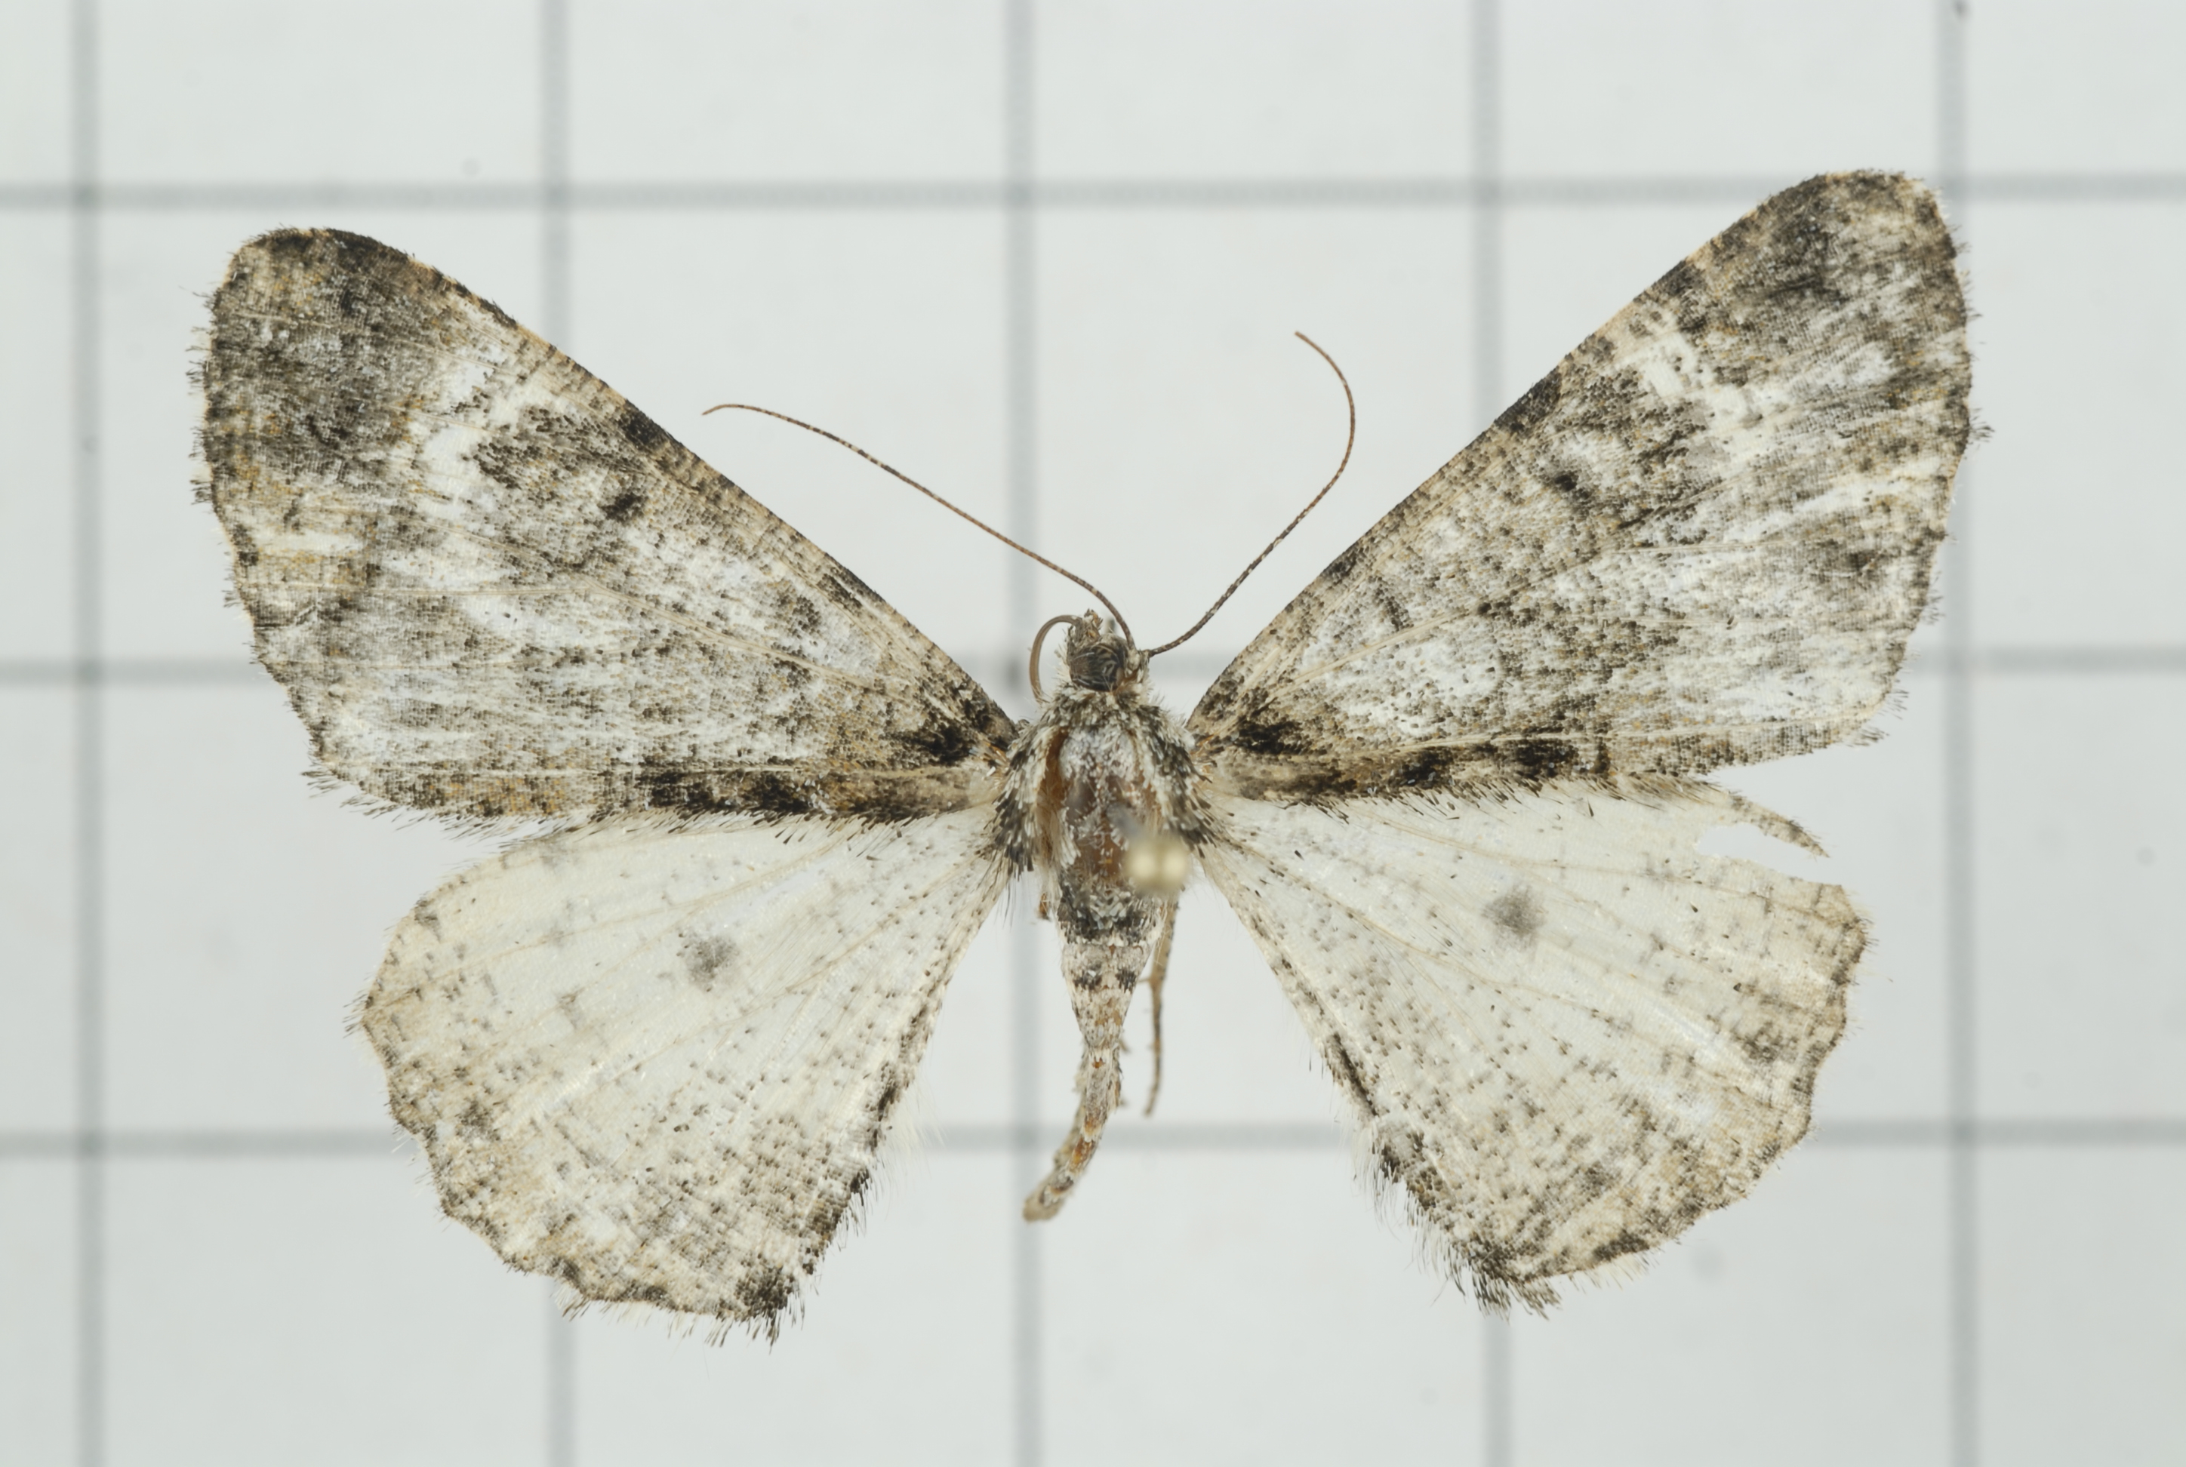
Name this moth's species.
Alcis semiusta
